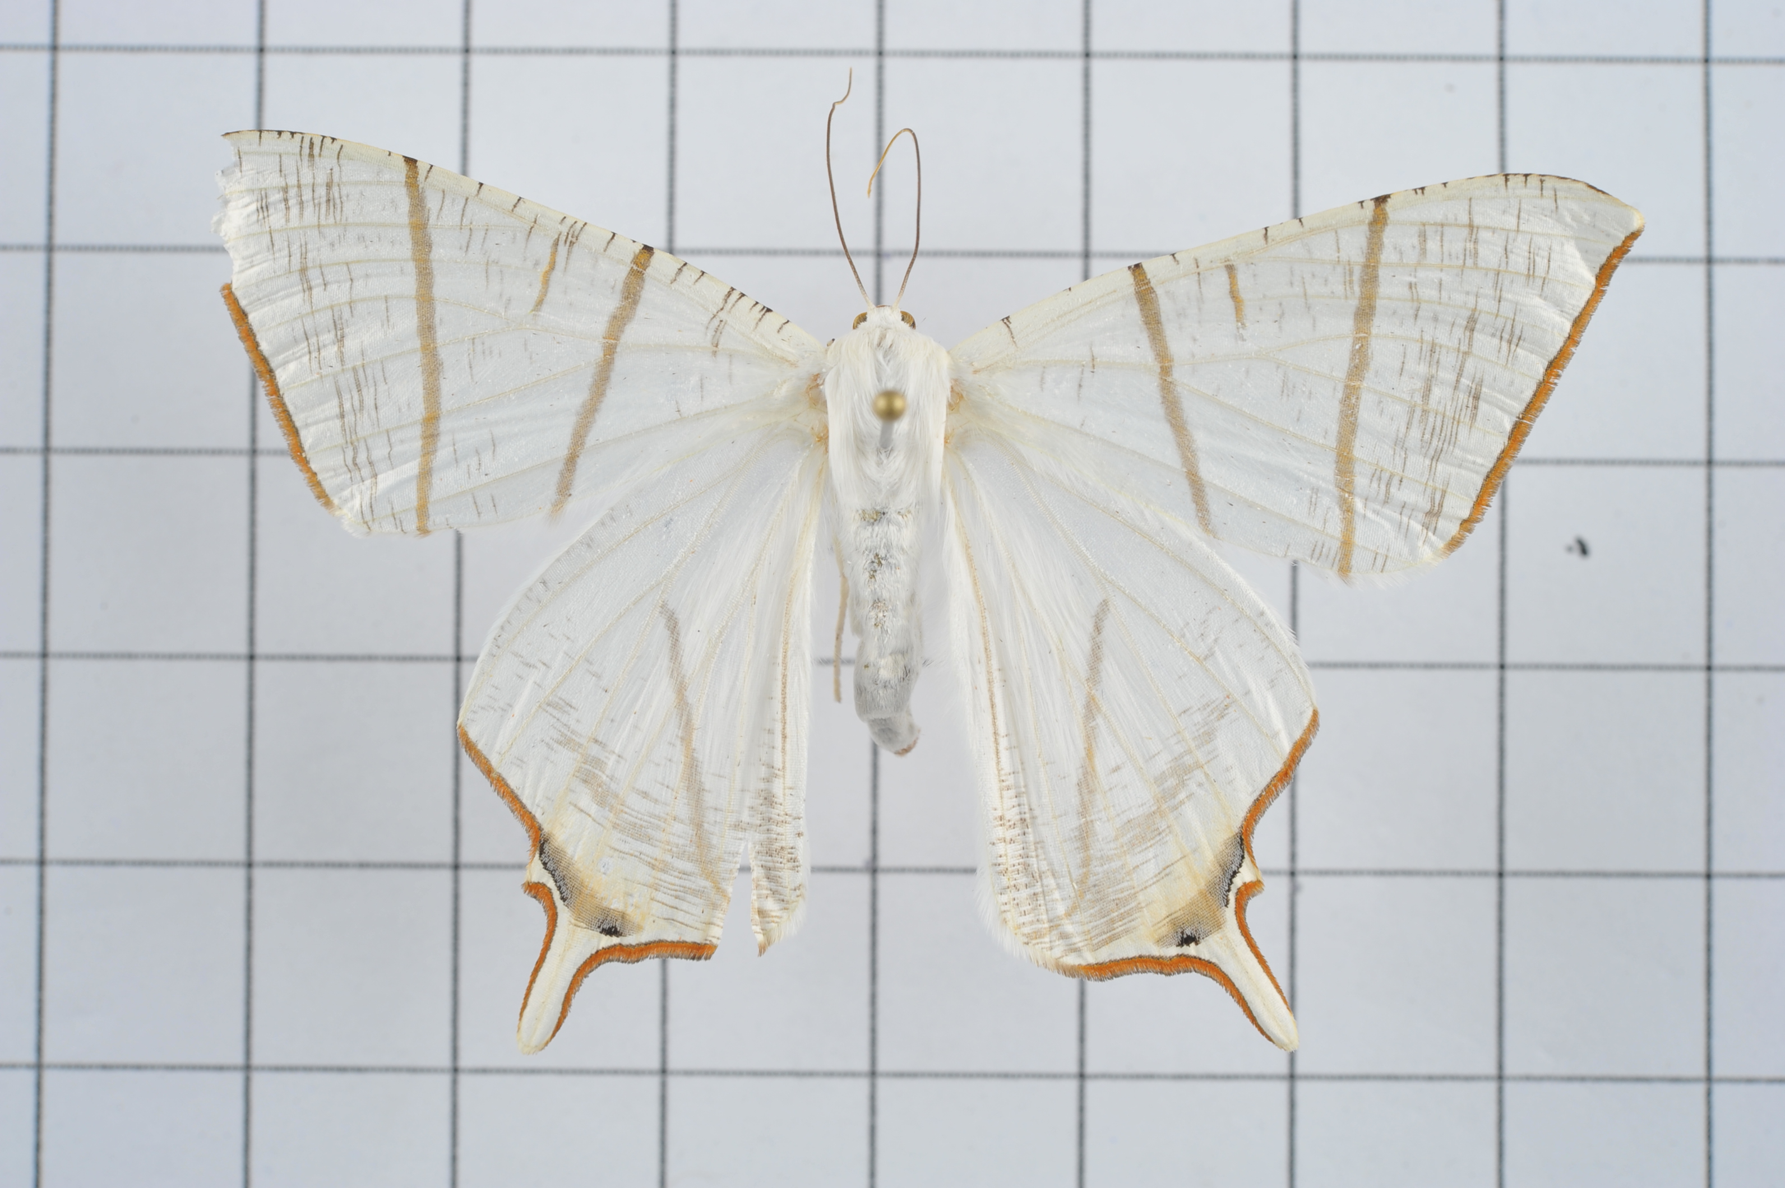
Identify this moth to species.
Ourapteryx clara formosana
